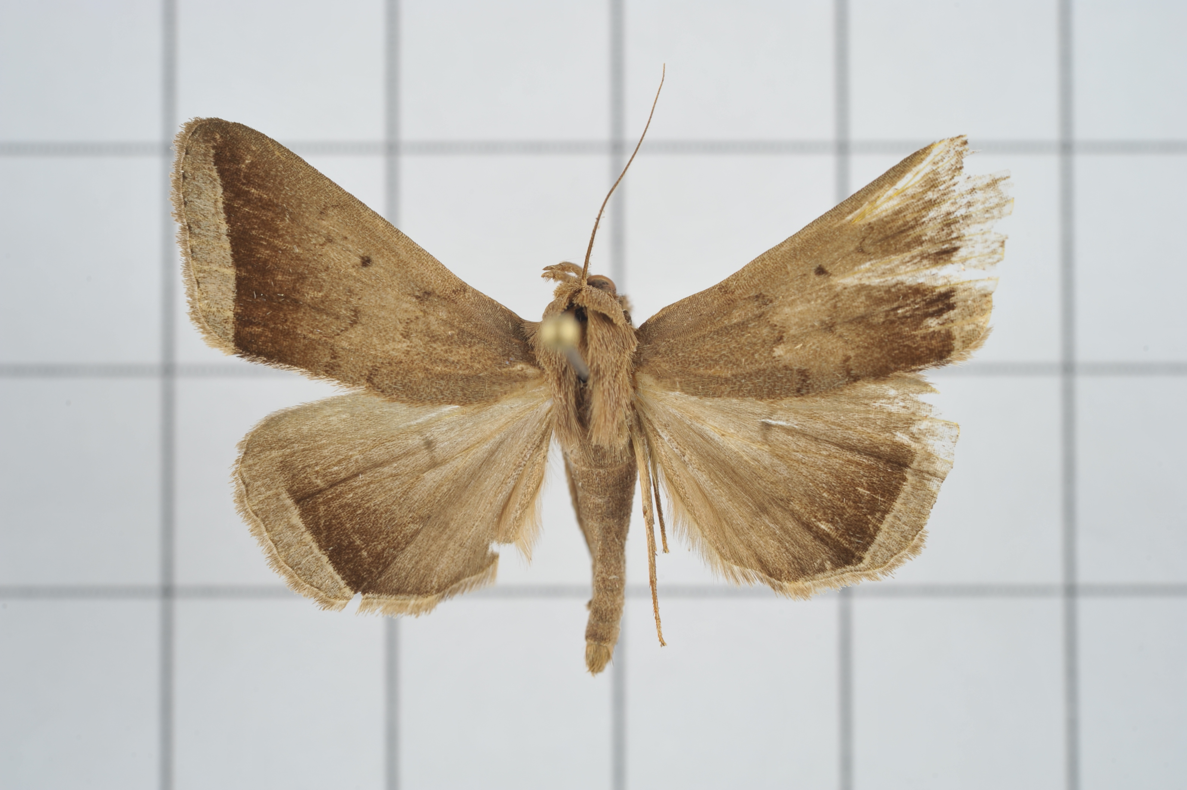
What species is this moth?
Simplicia bimarginata
